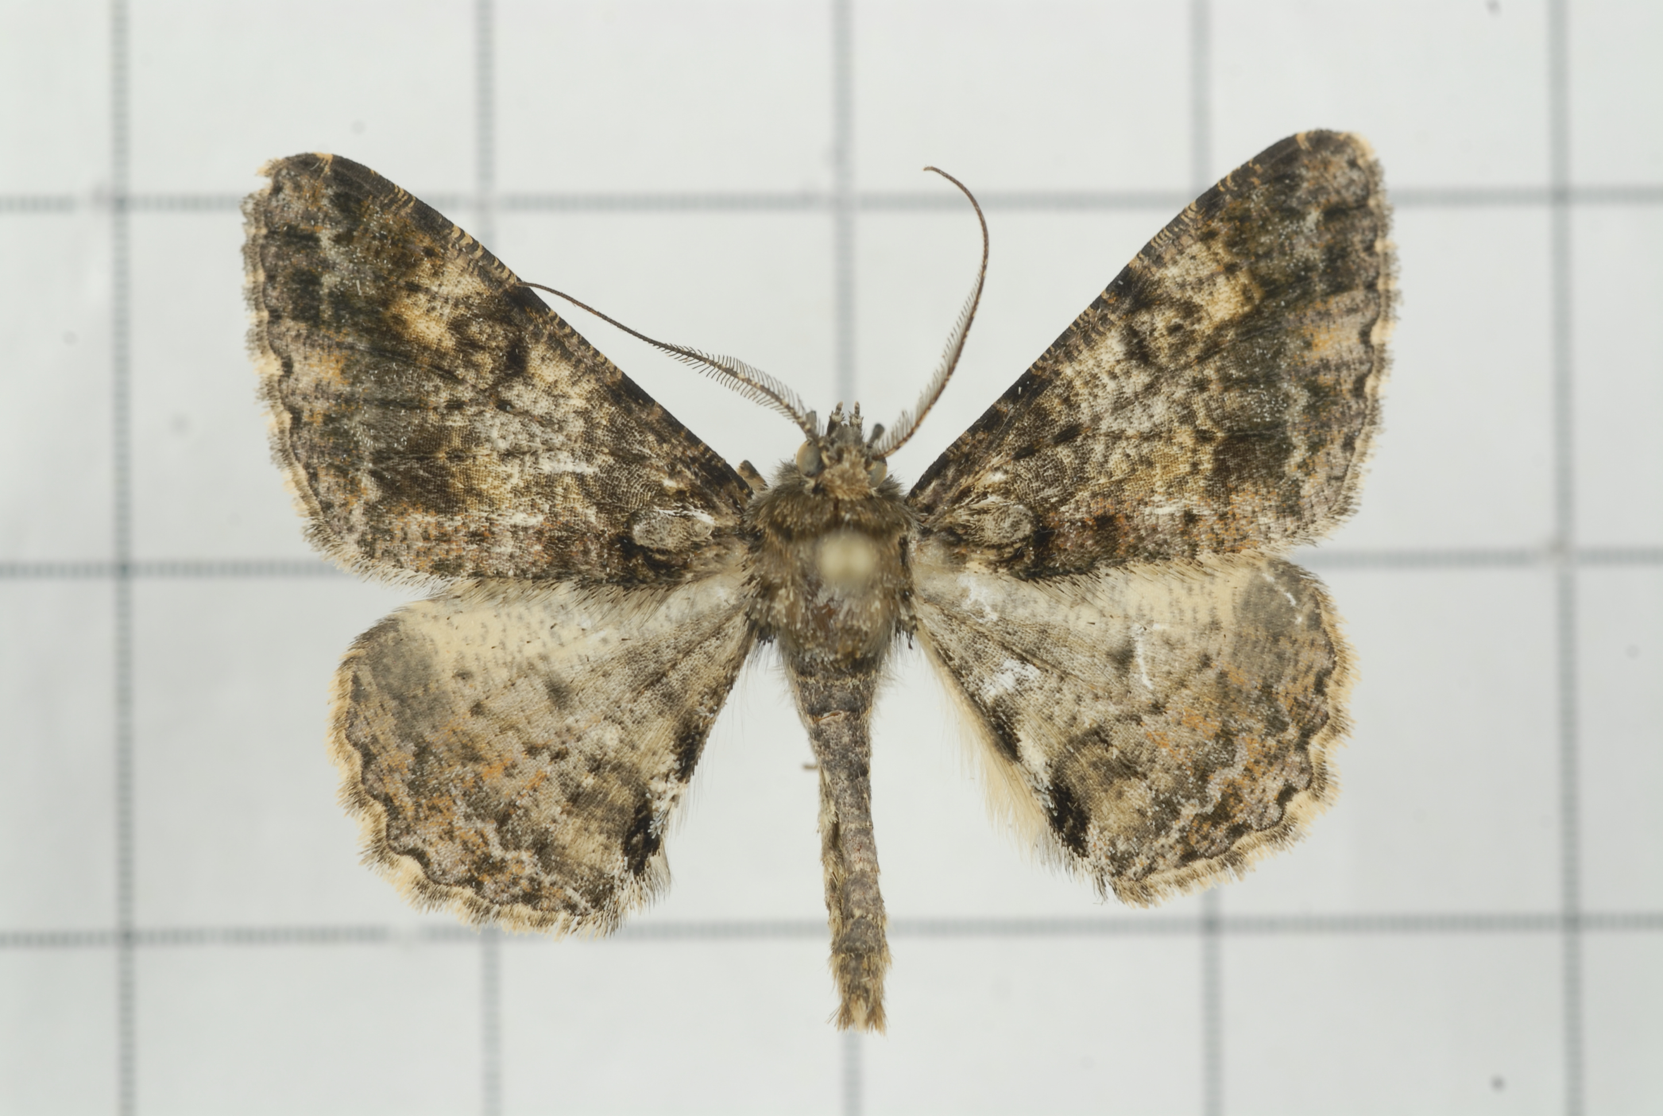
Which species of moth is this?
Alcis taiwanovariegata
